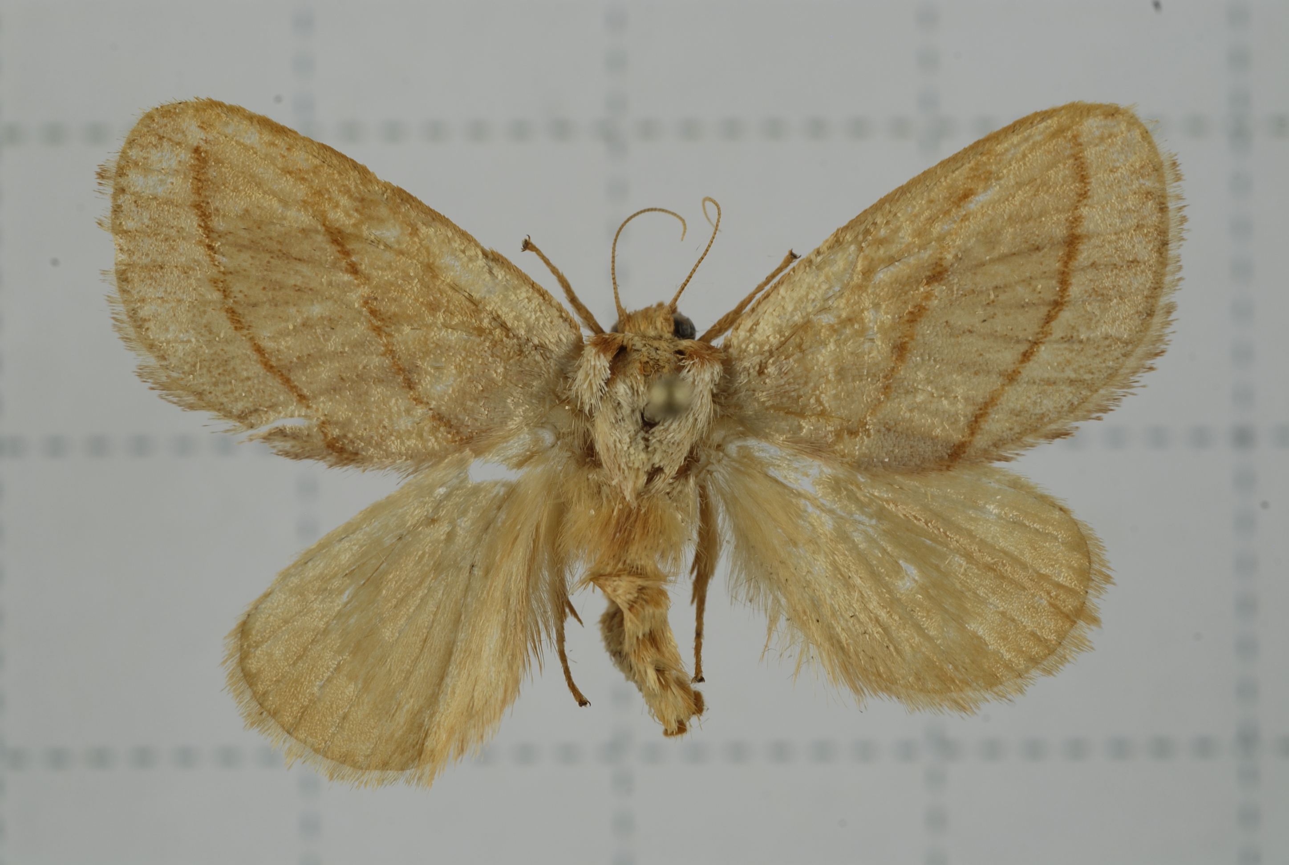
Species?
Cania heppneri
